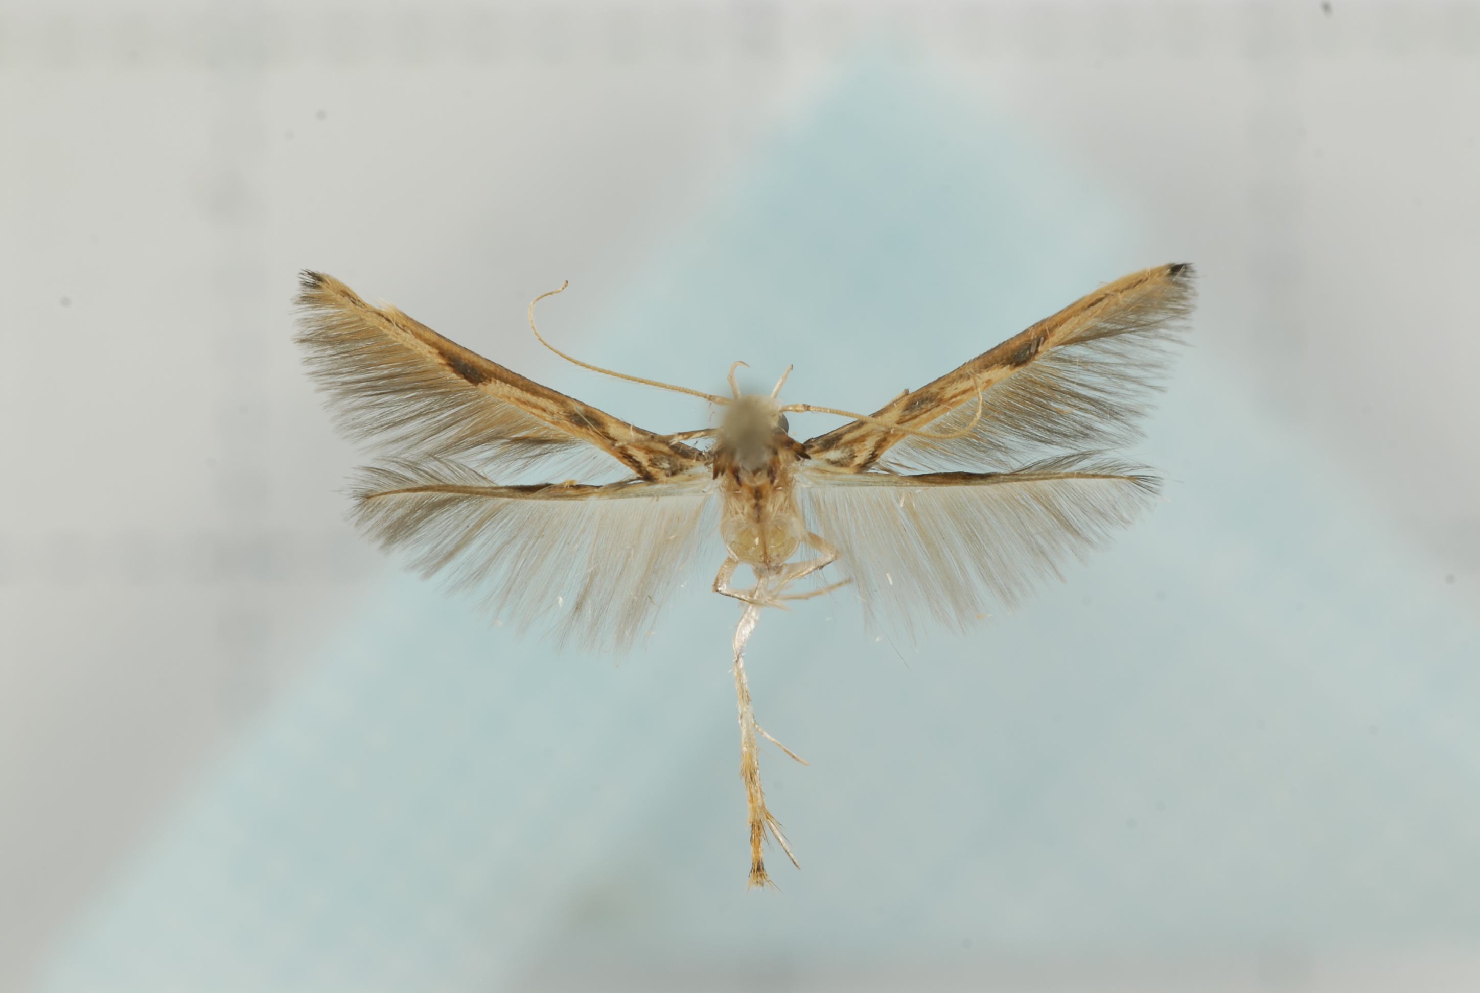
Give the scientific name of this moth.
Stathmopoda stimulata
